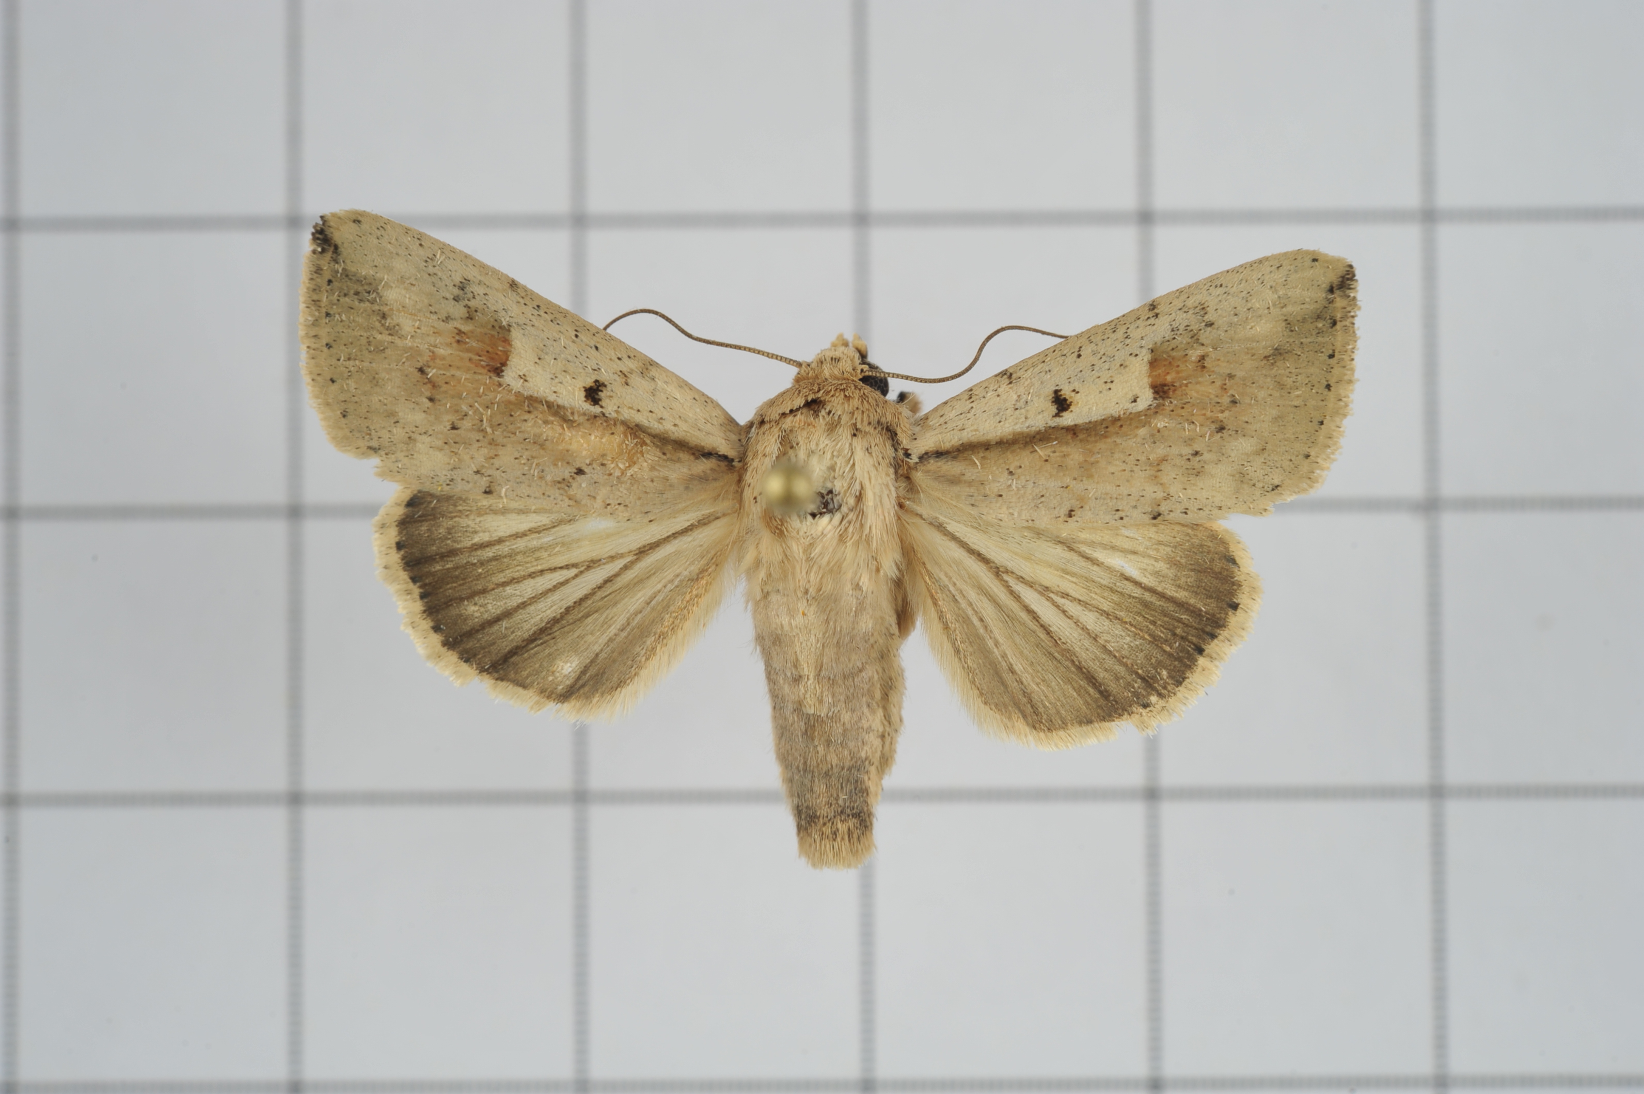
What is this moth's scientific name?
Leucania yu
